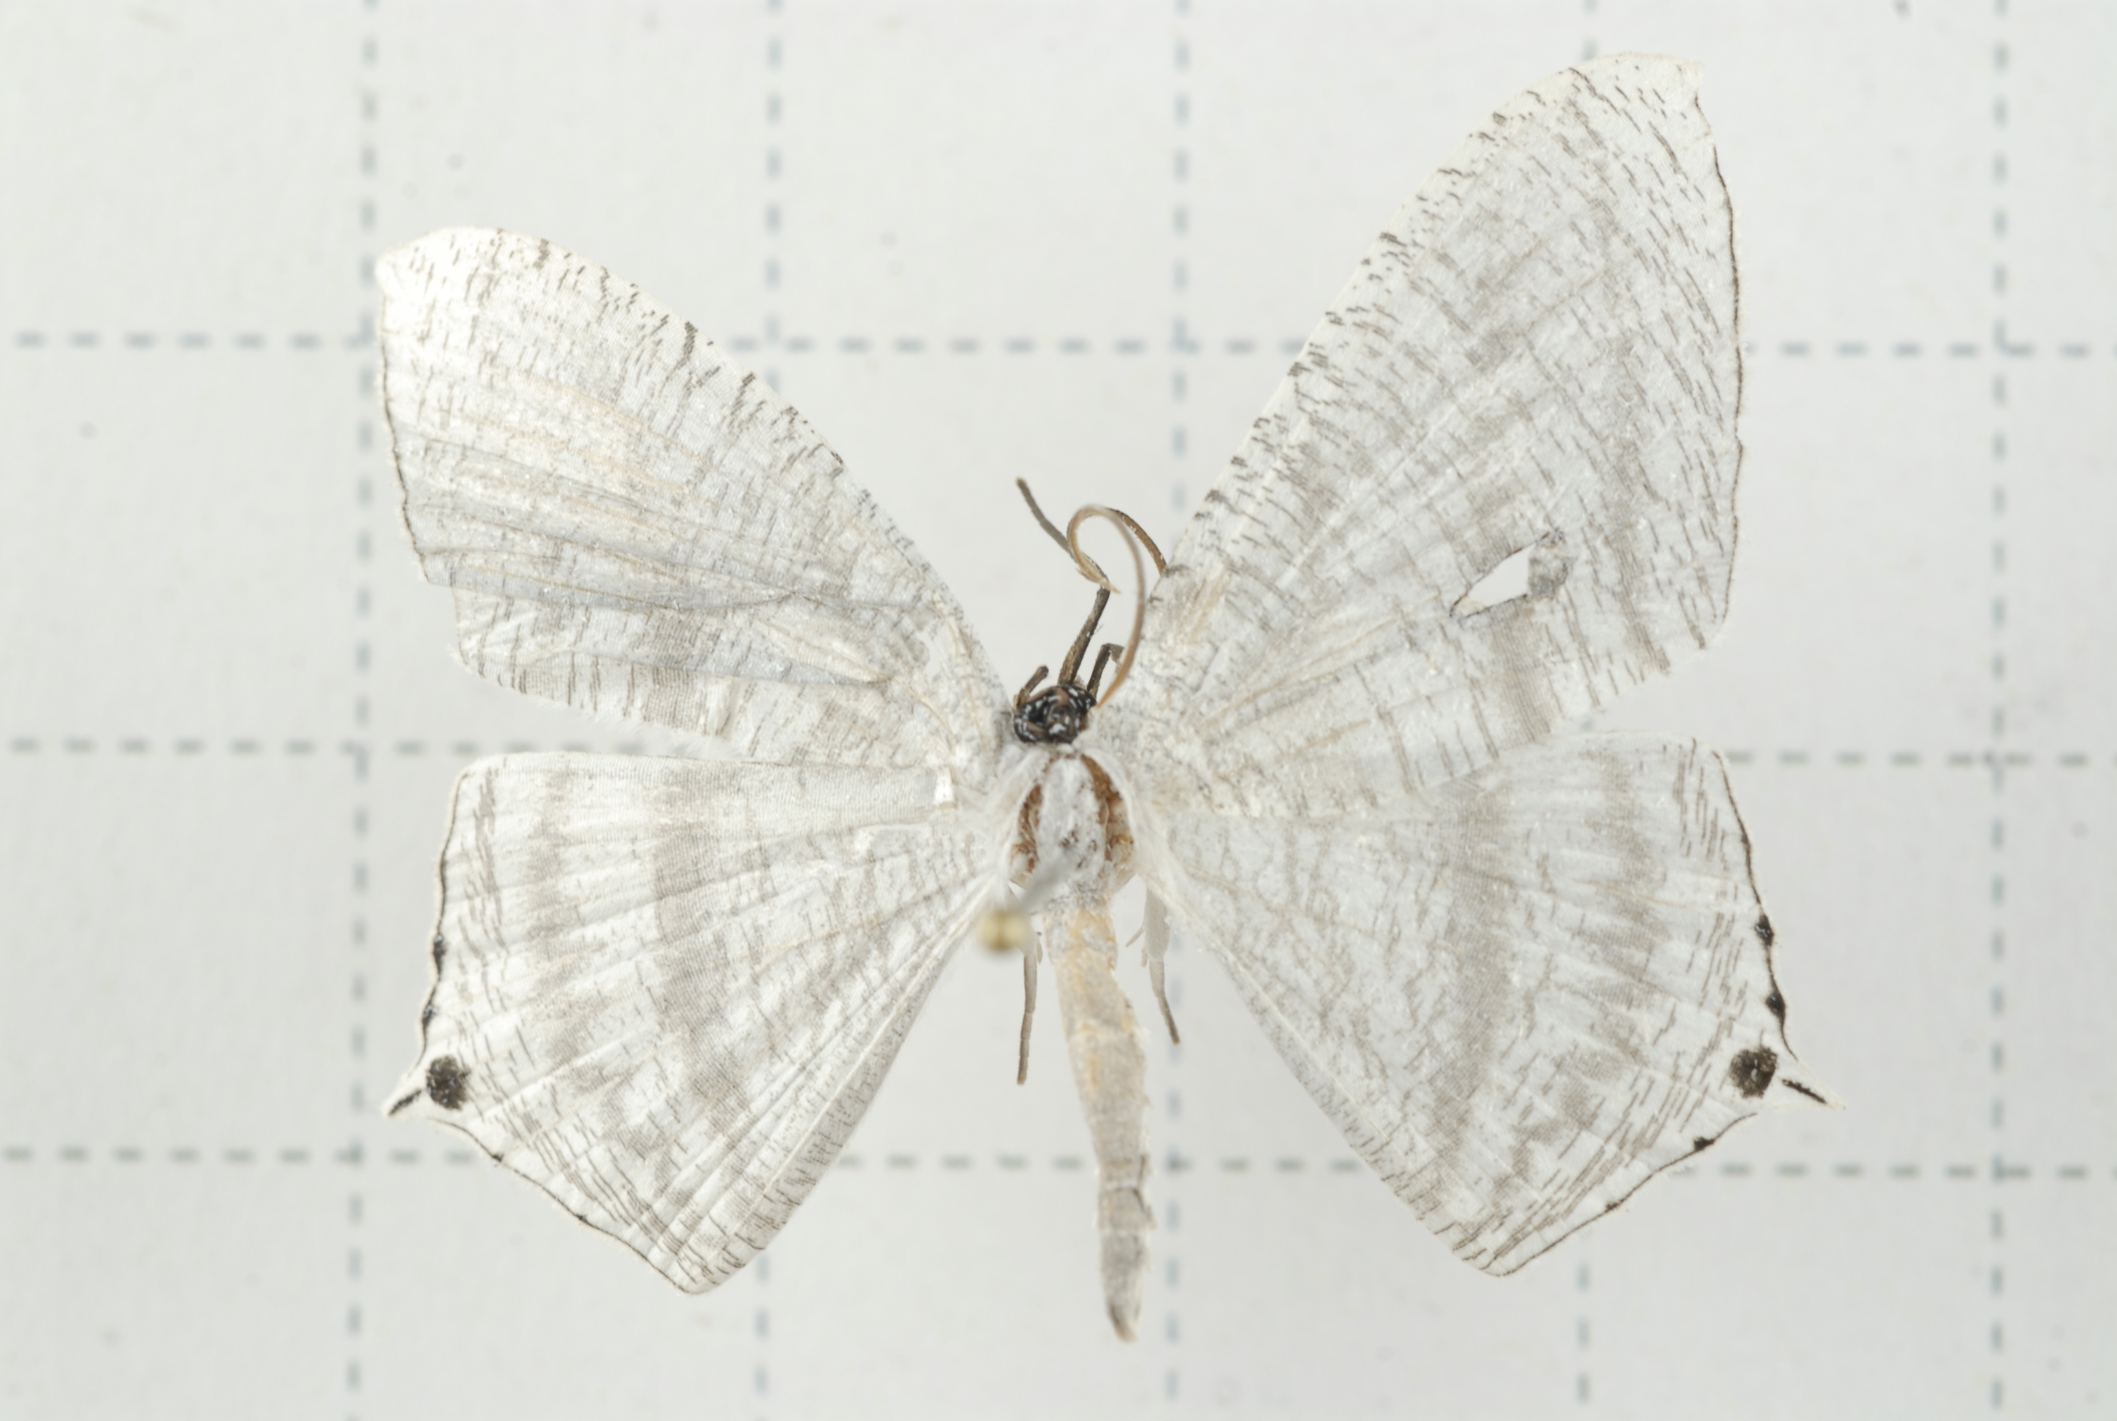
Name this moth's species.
Micronia aculeata
